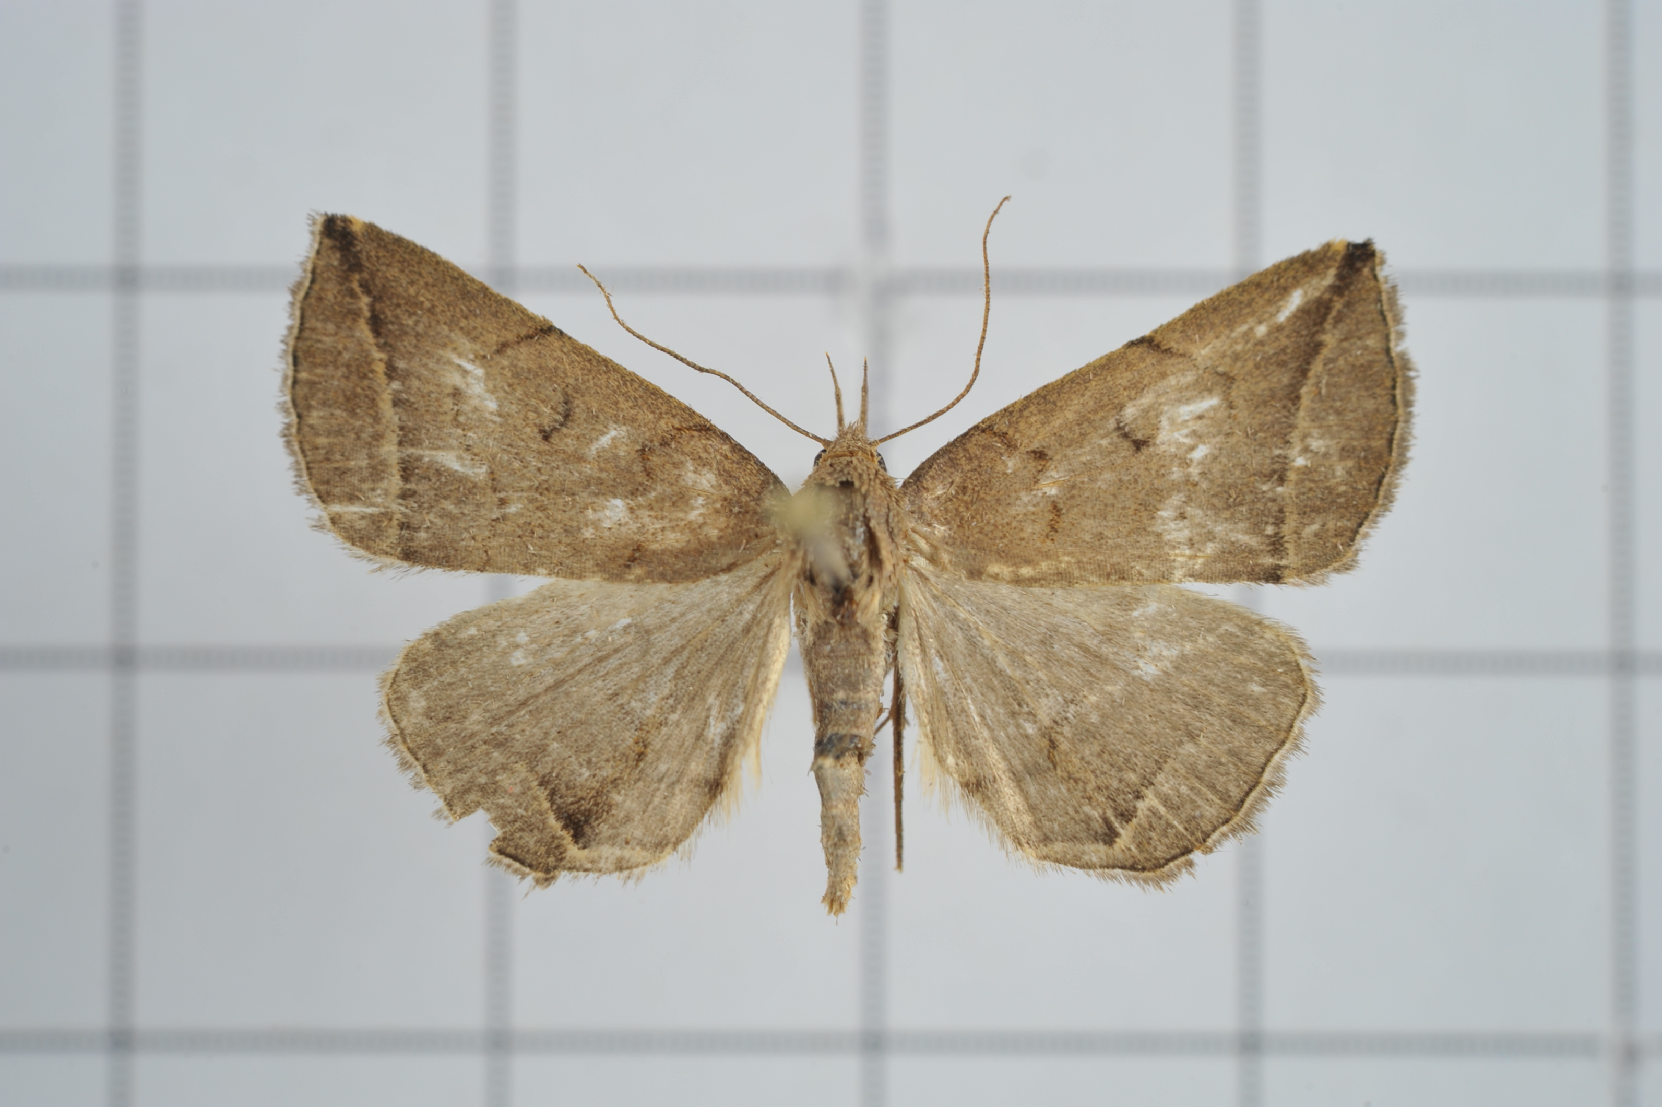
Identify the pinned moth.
Treitschkendia subtriplex
